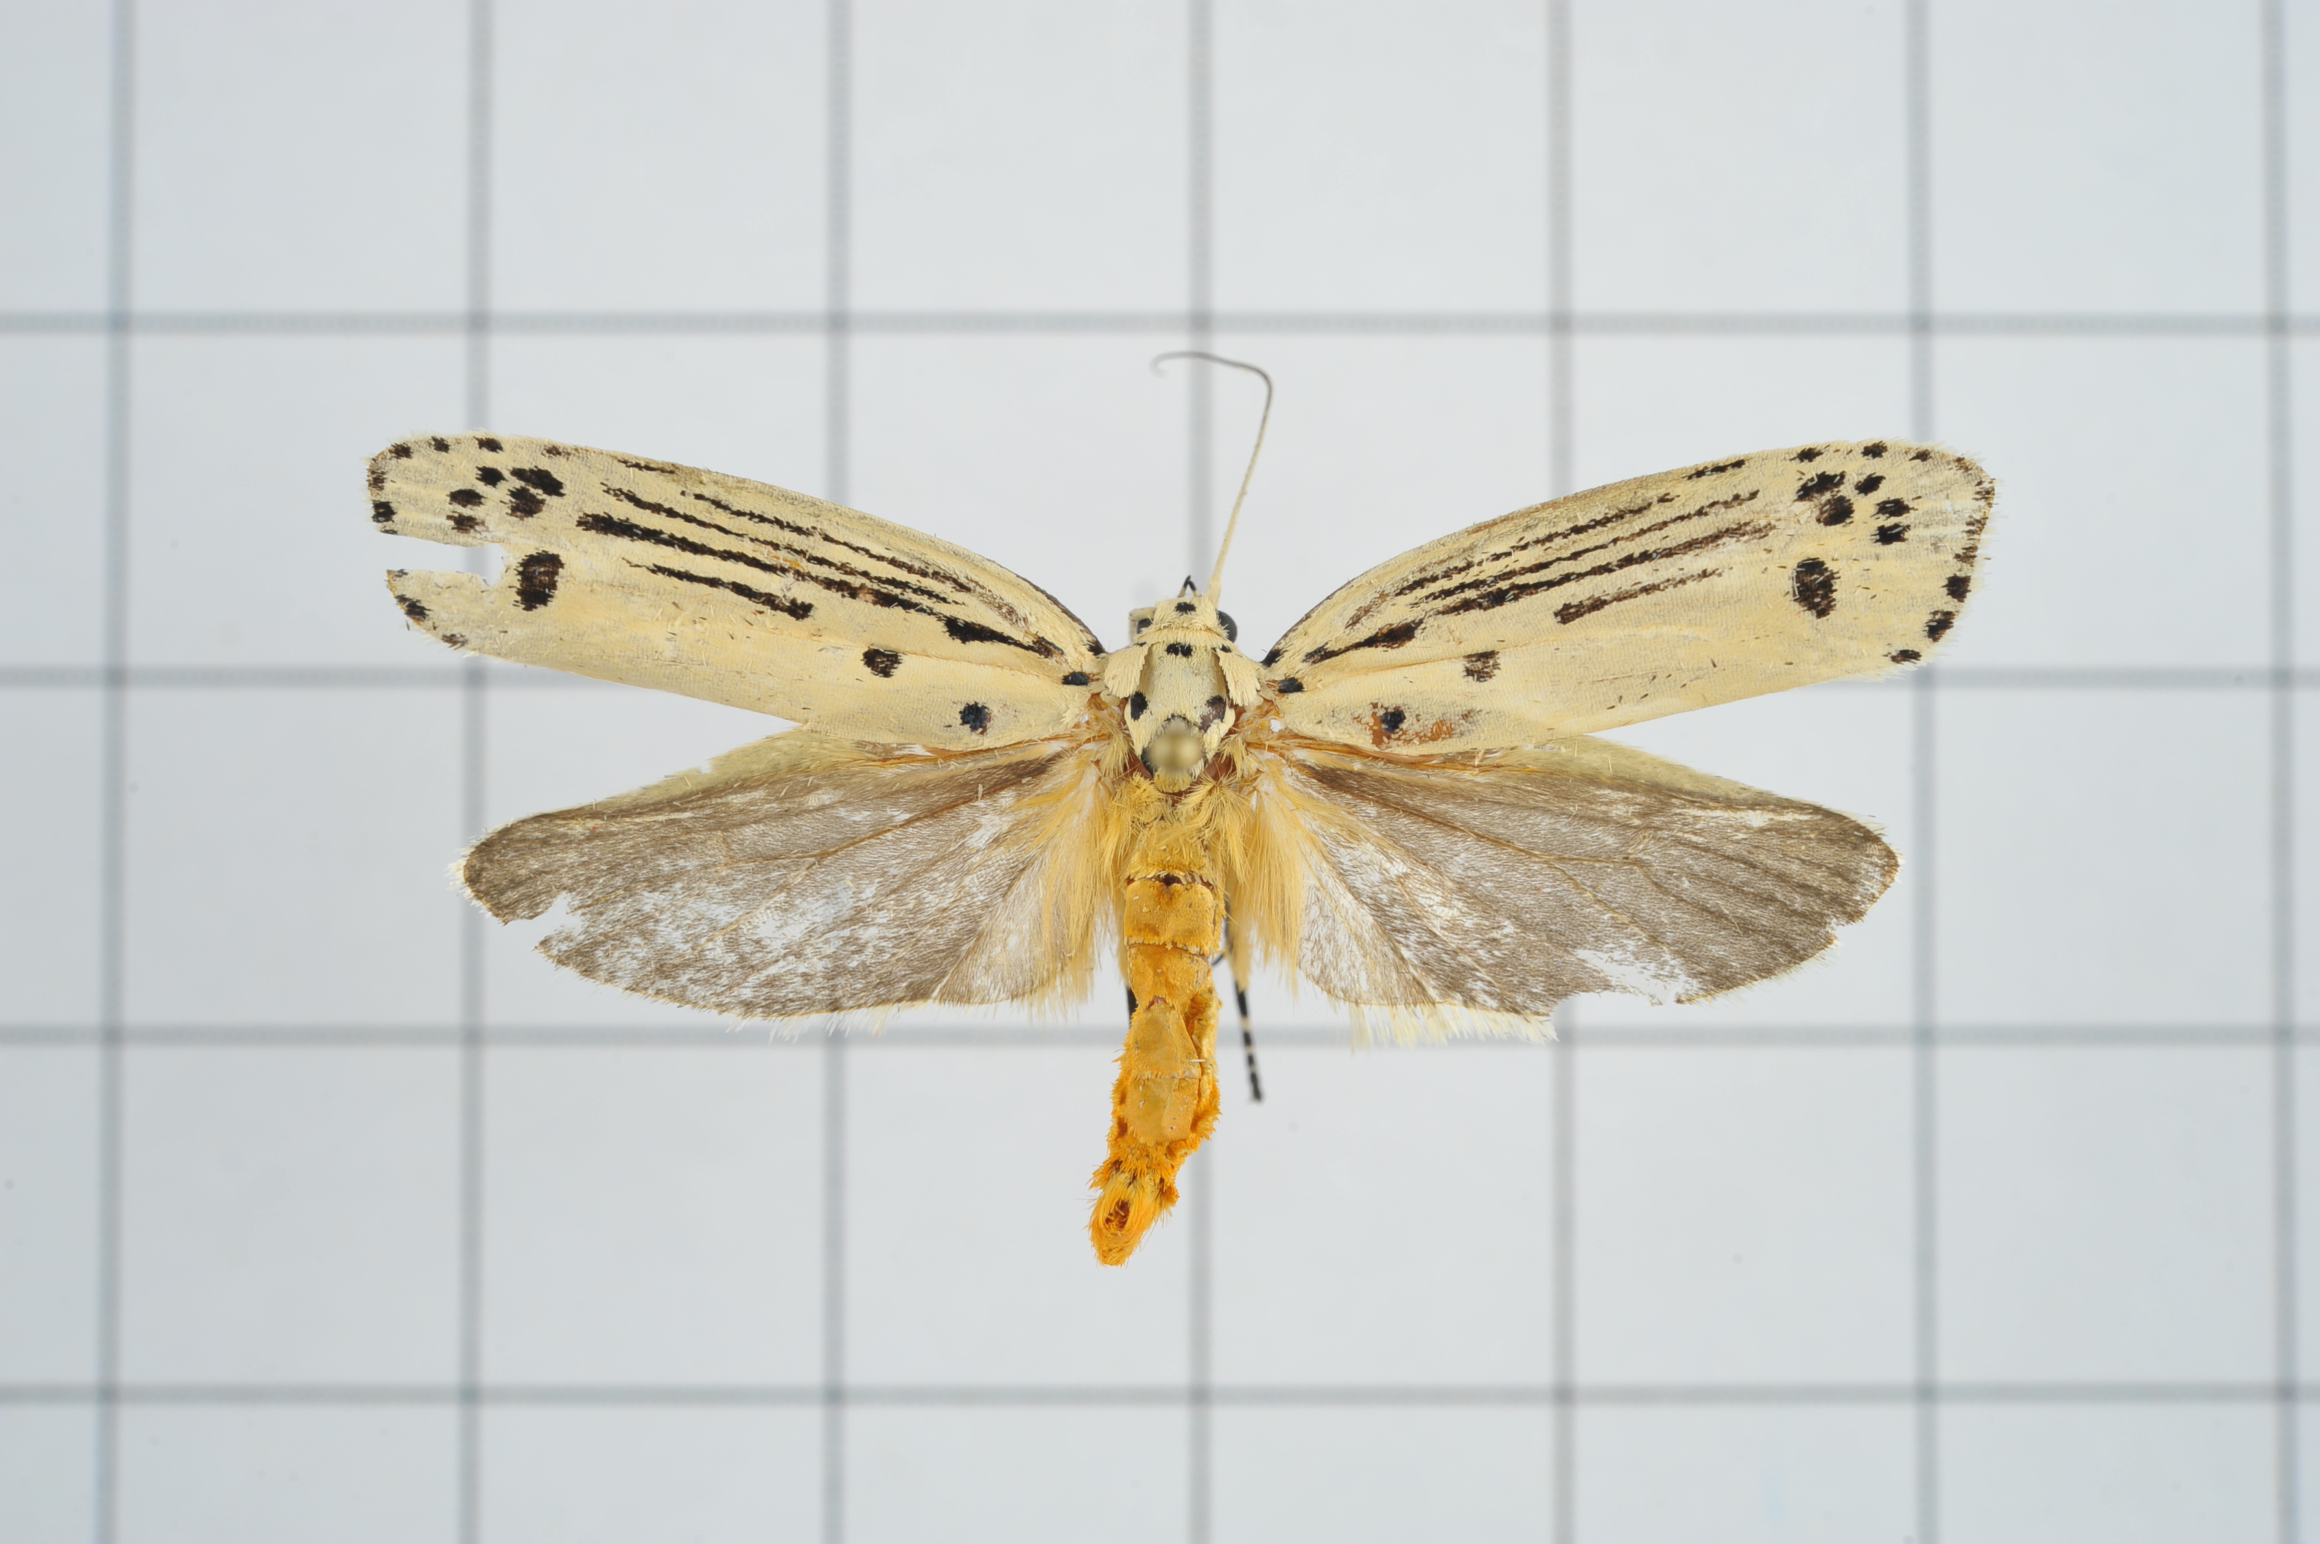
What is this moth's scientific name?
Ethmia lineatonotella
